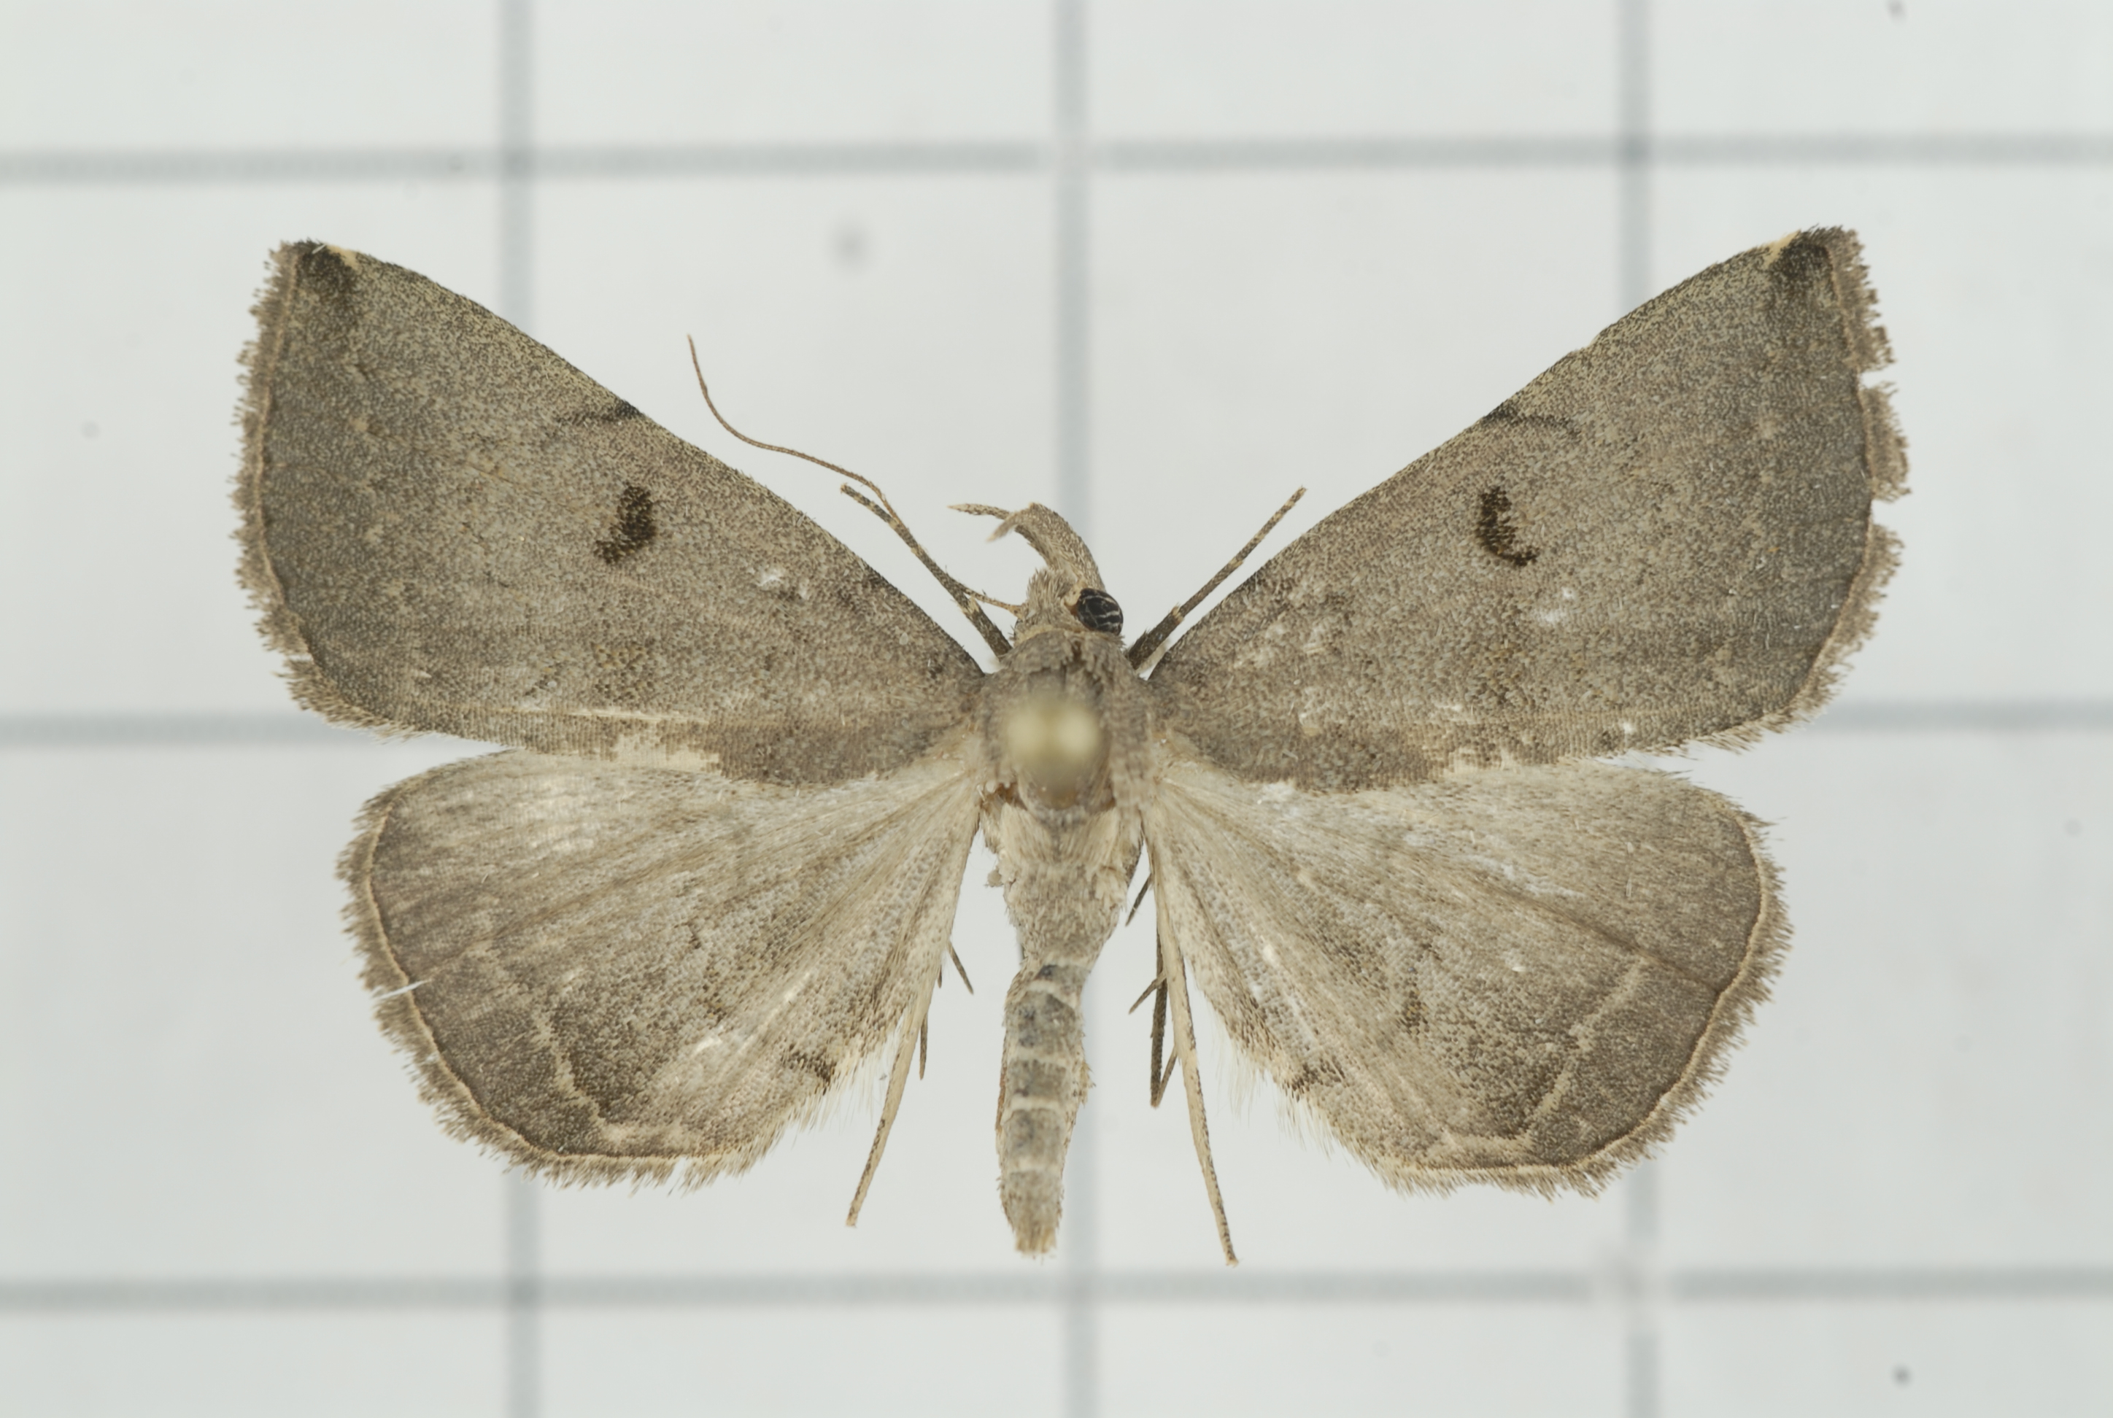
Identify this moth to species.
Zanclognatha nigrisigna
